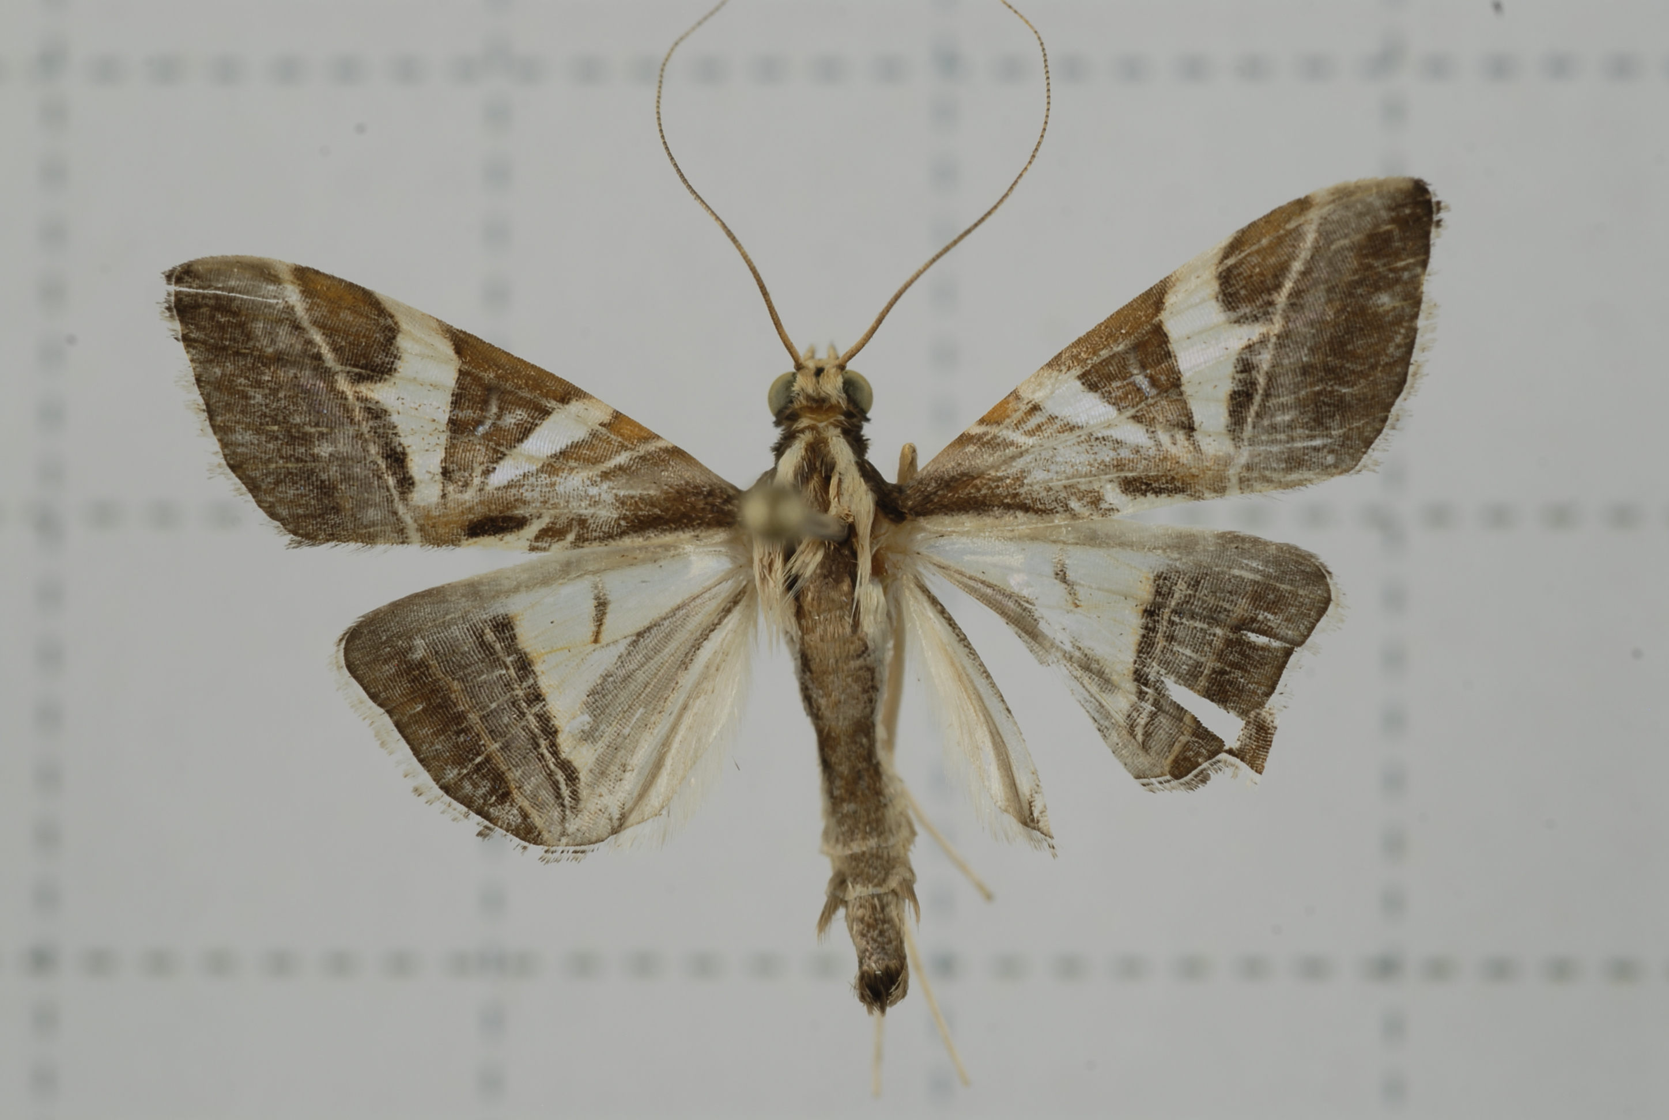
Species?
Agrioglypta itysalis
